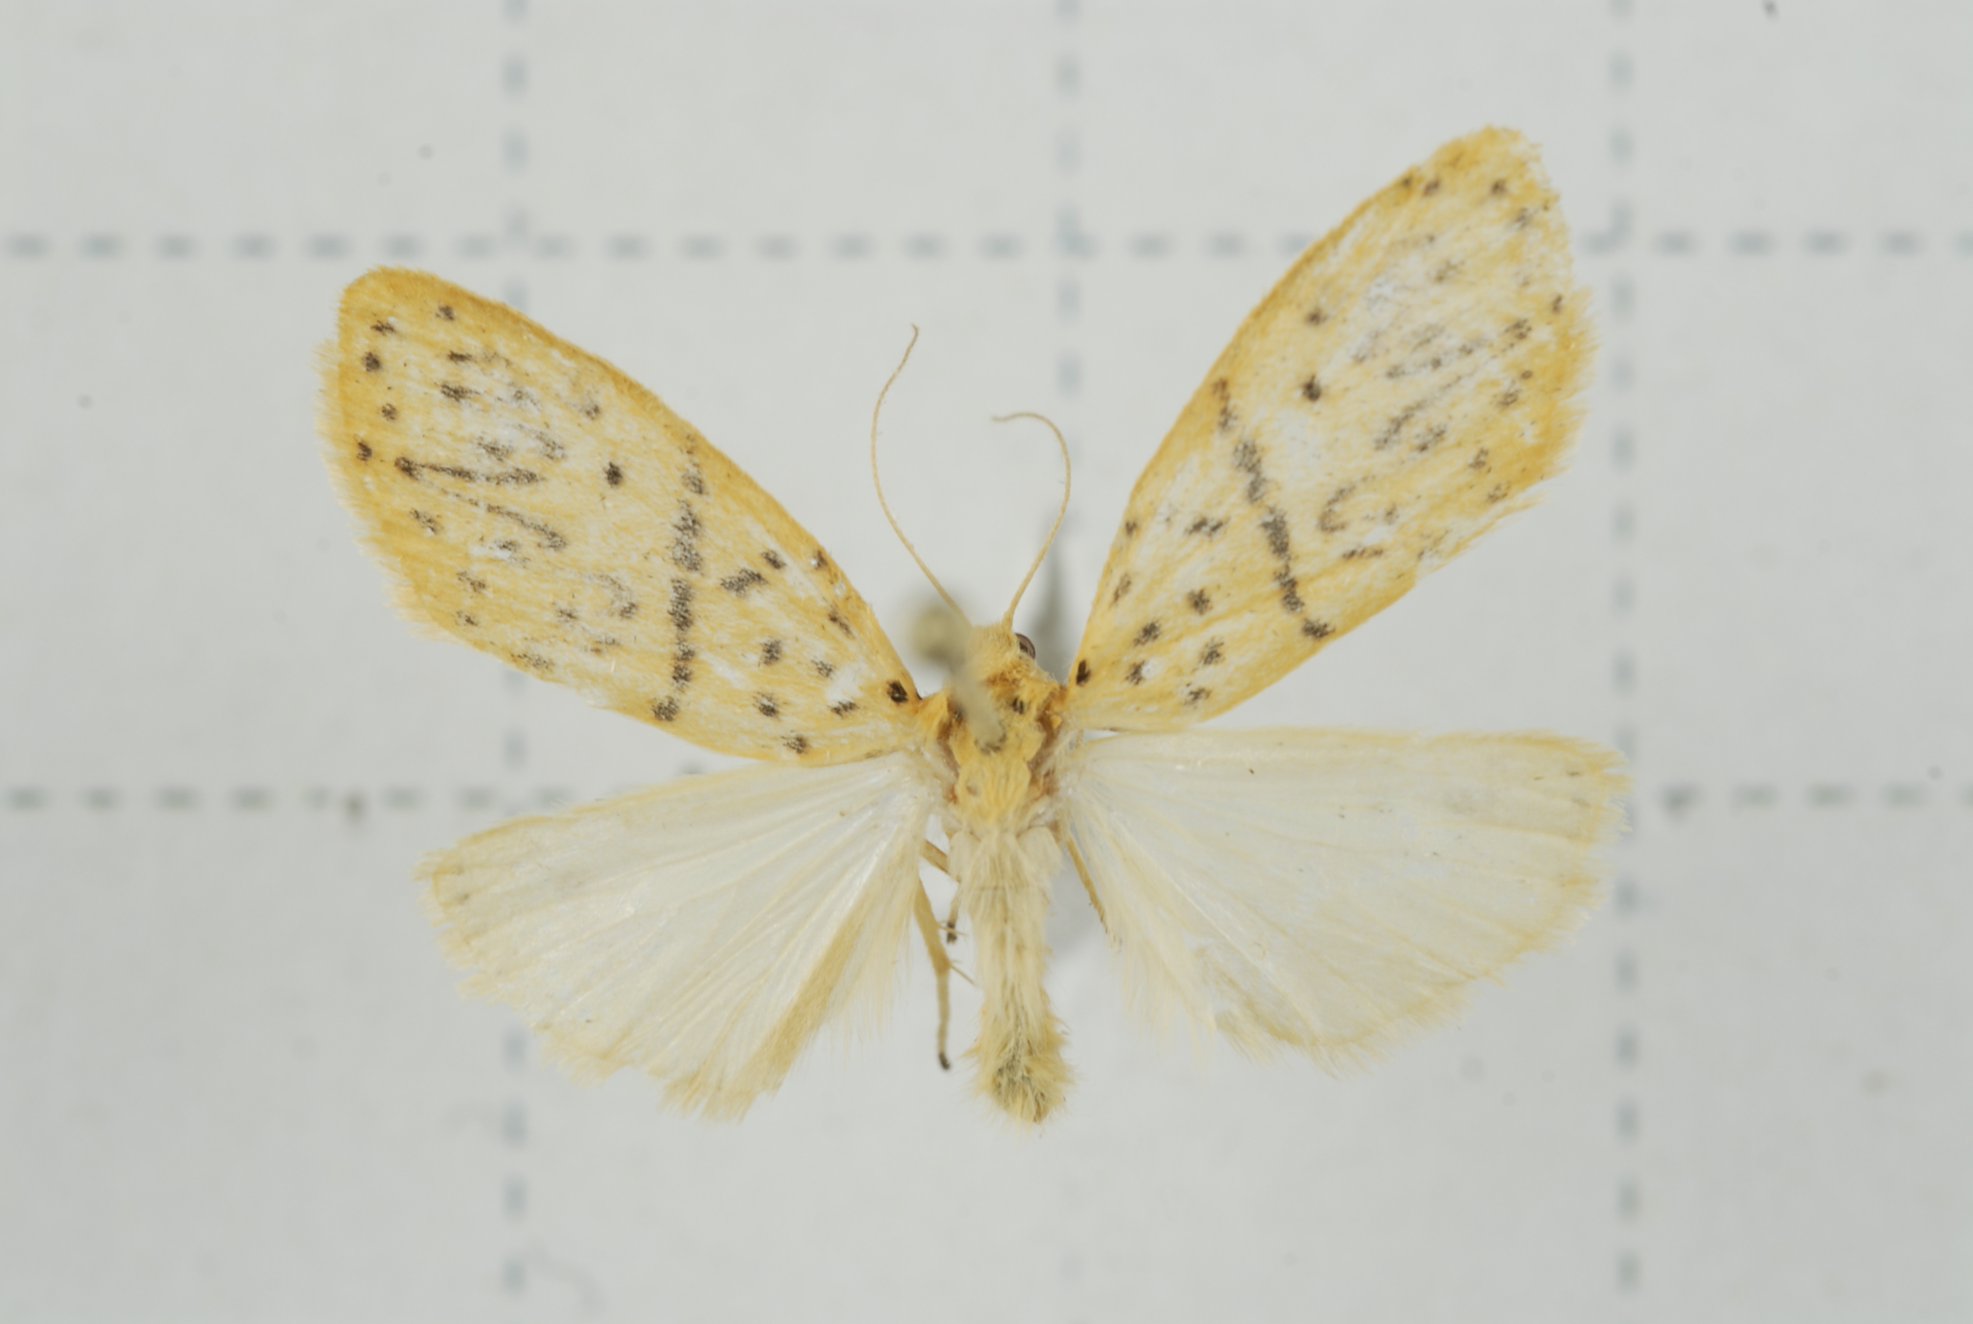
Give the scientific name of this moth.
Huangilene alikangiae alikangiae
